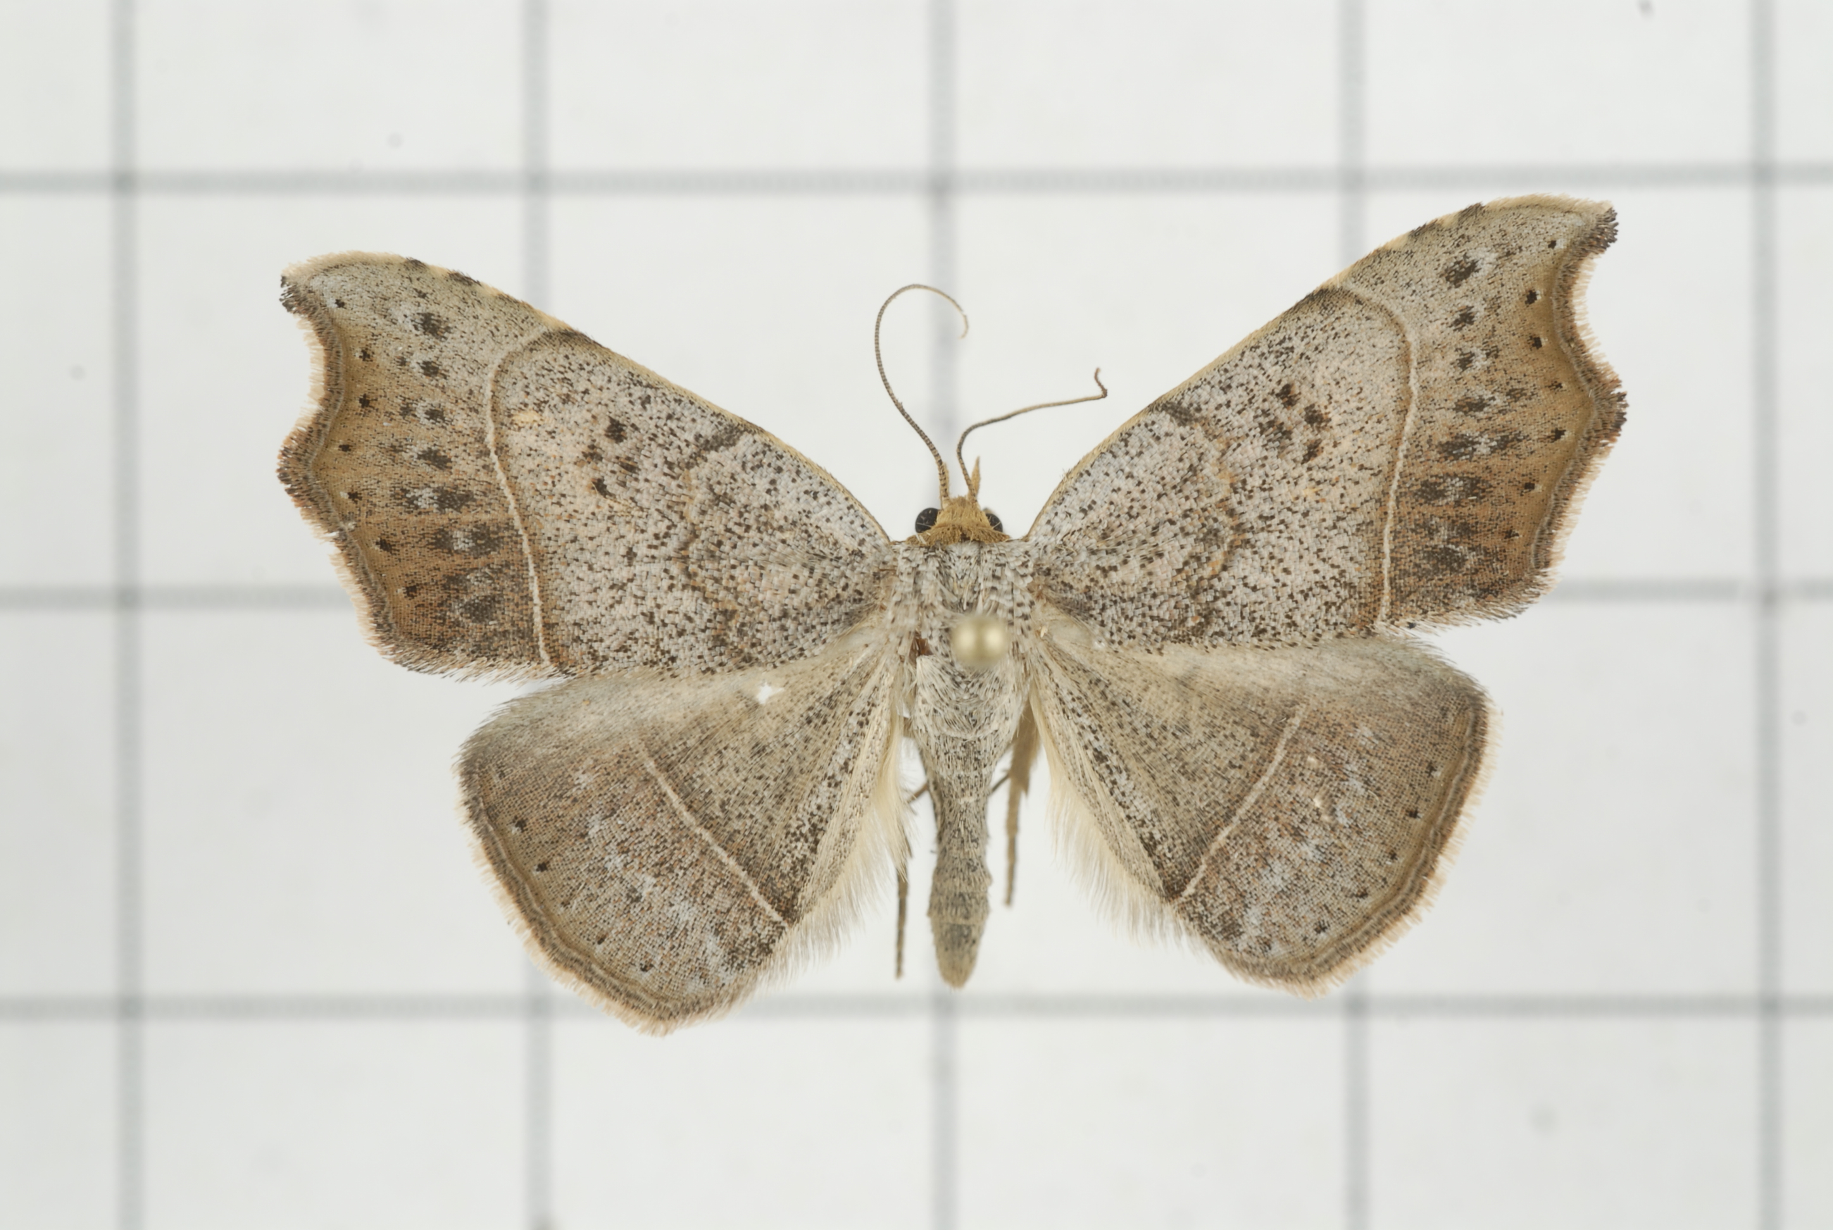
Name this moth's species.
Laspeyria ruficeps
